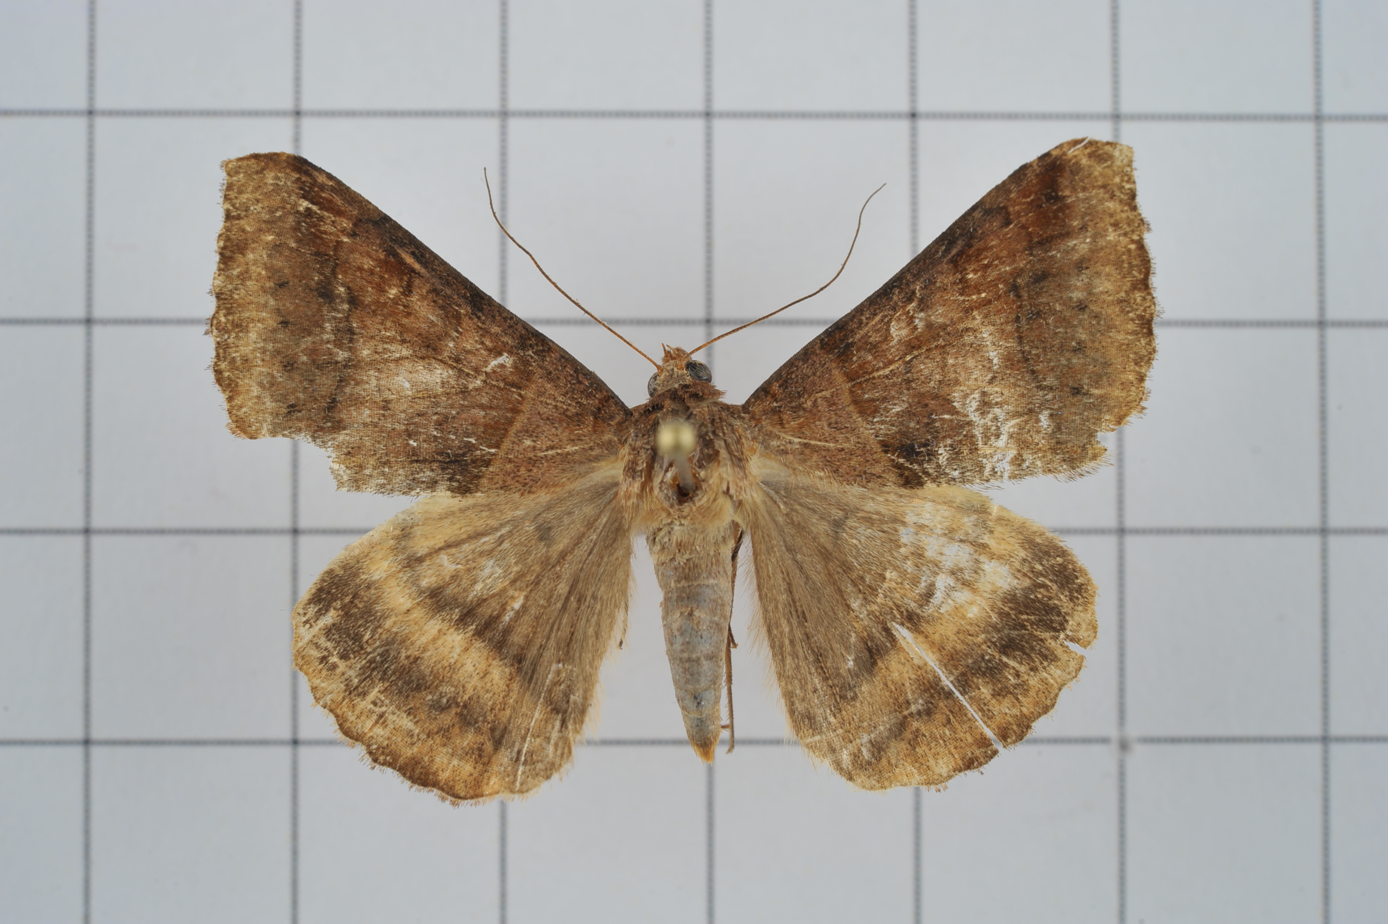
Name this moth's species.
Mocis undata
